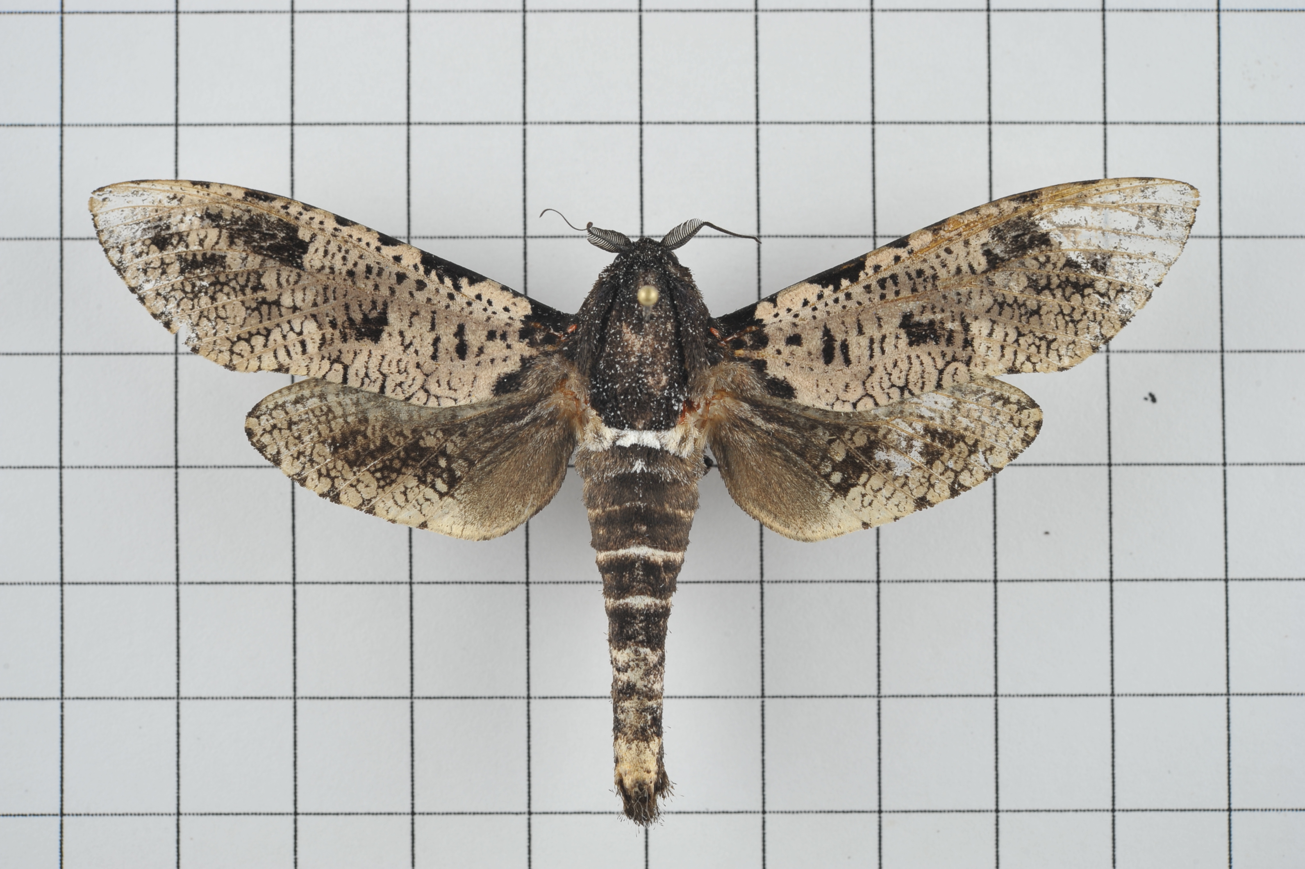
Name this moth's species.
Xyleutes strix
